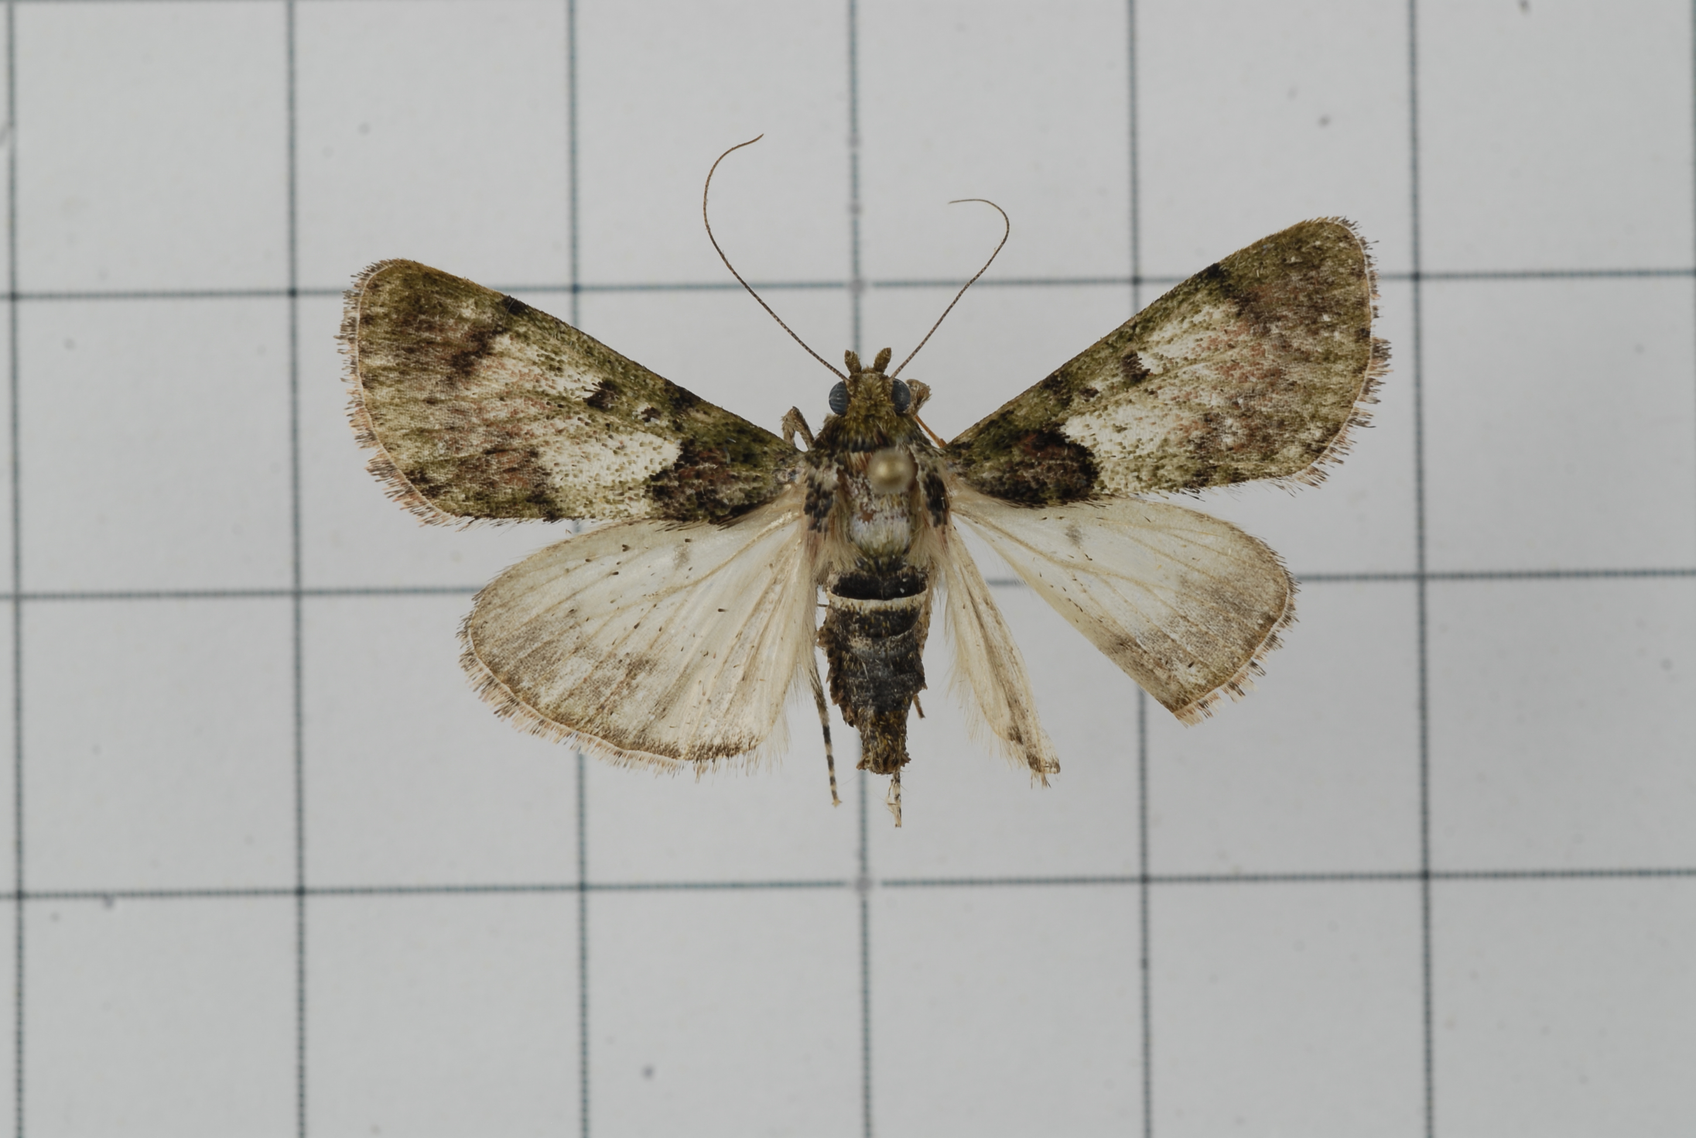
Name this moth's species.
Teliphasa nubilosa
